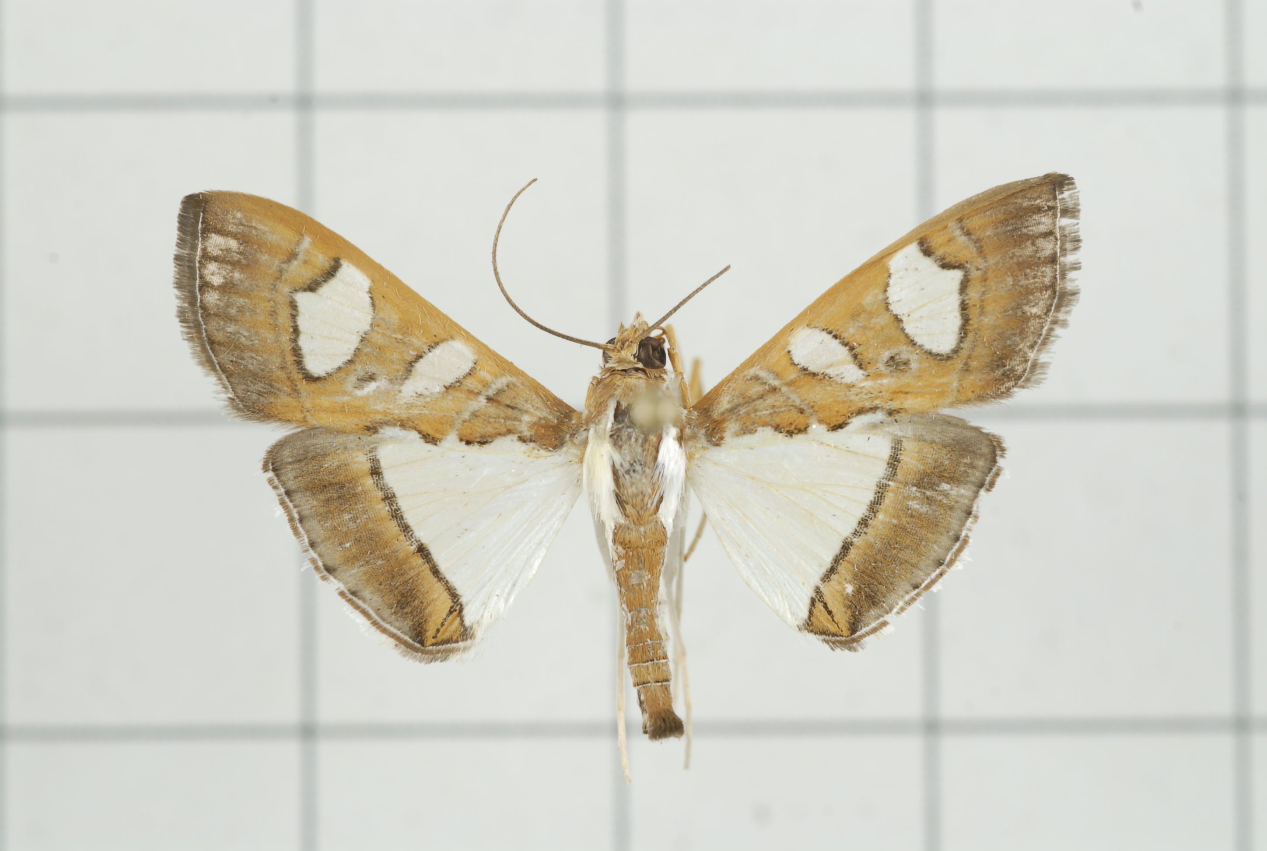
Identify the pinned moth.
Glyphodes bivitralis
